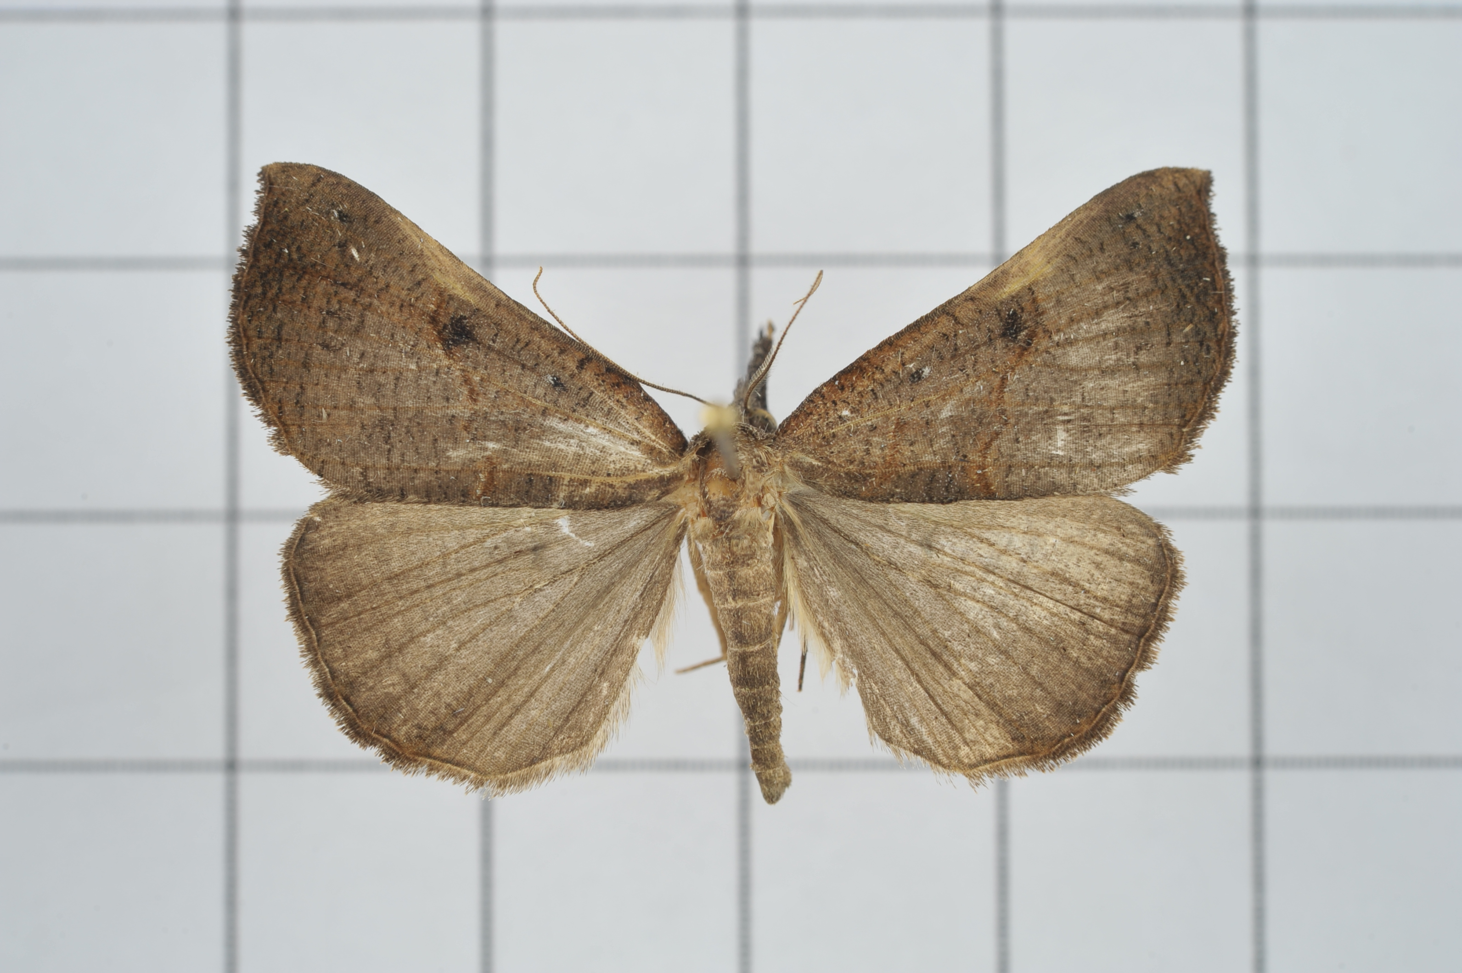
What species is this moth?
Hypena proboscidalis
